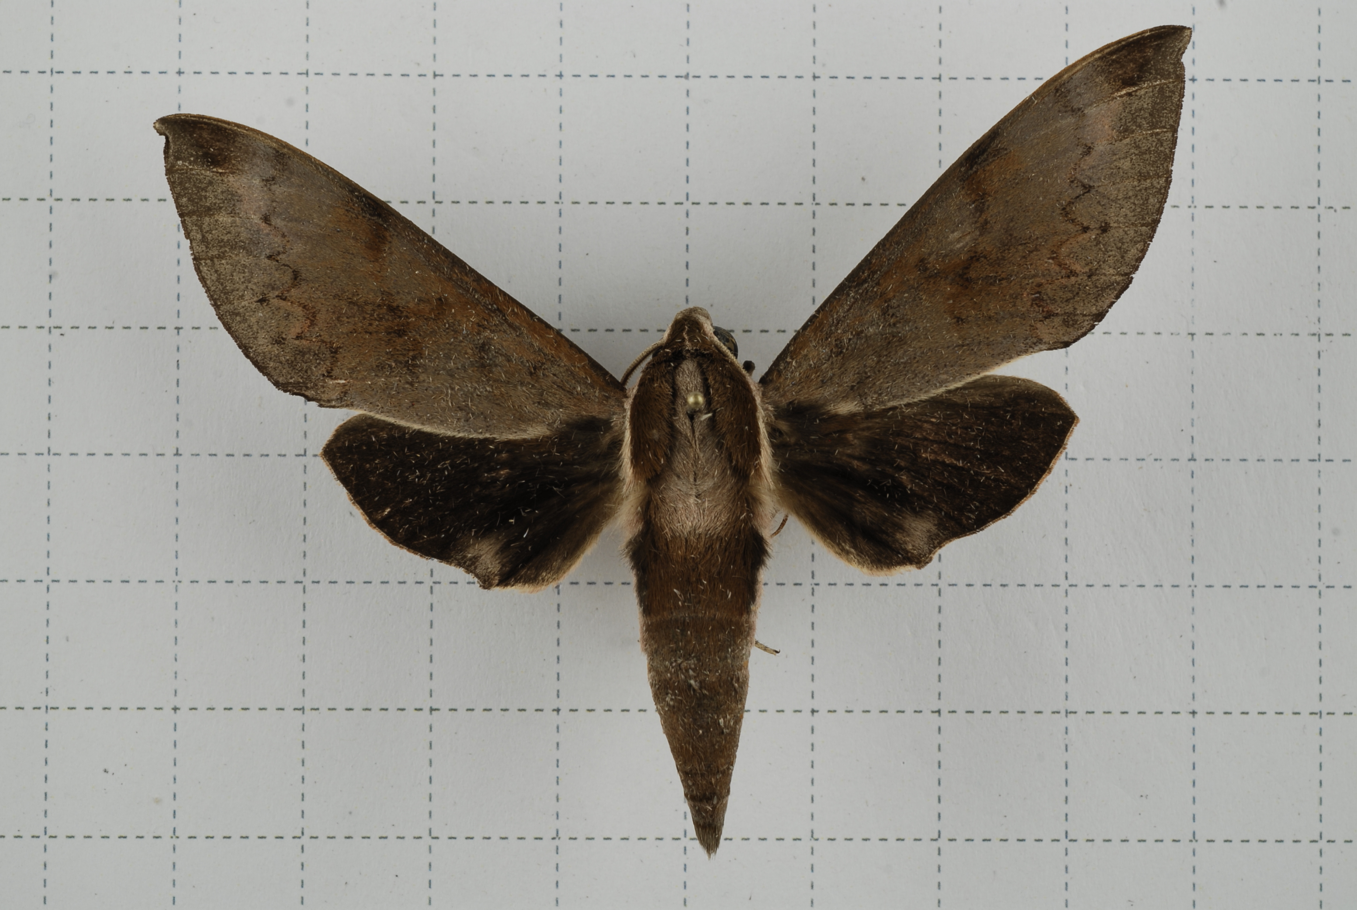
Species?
Acosmerycoides harterti
